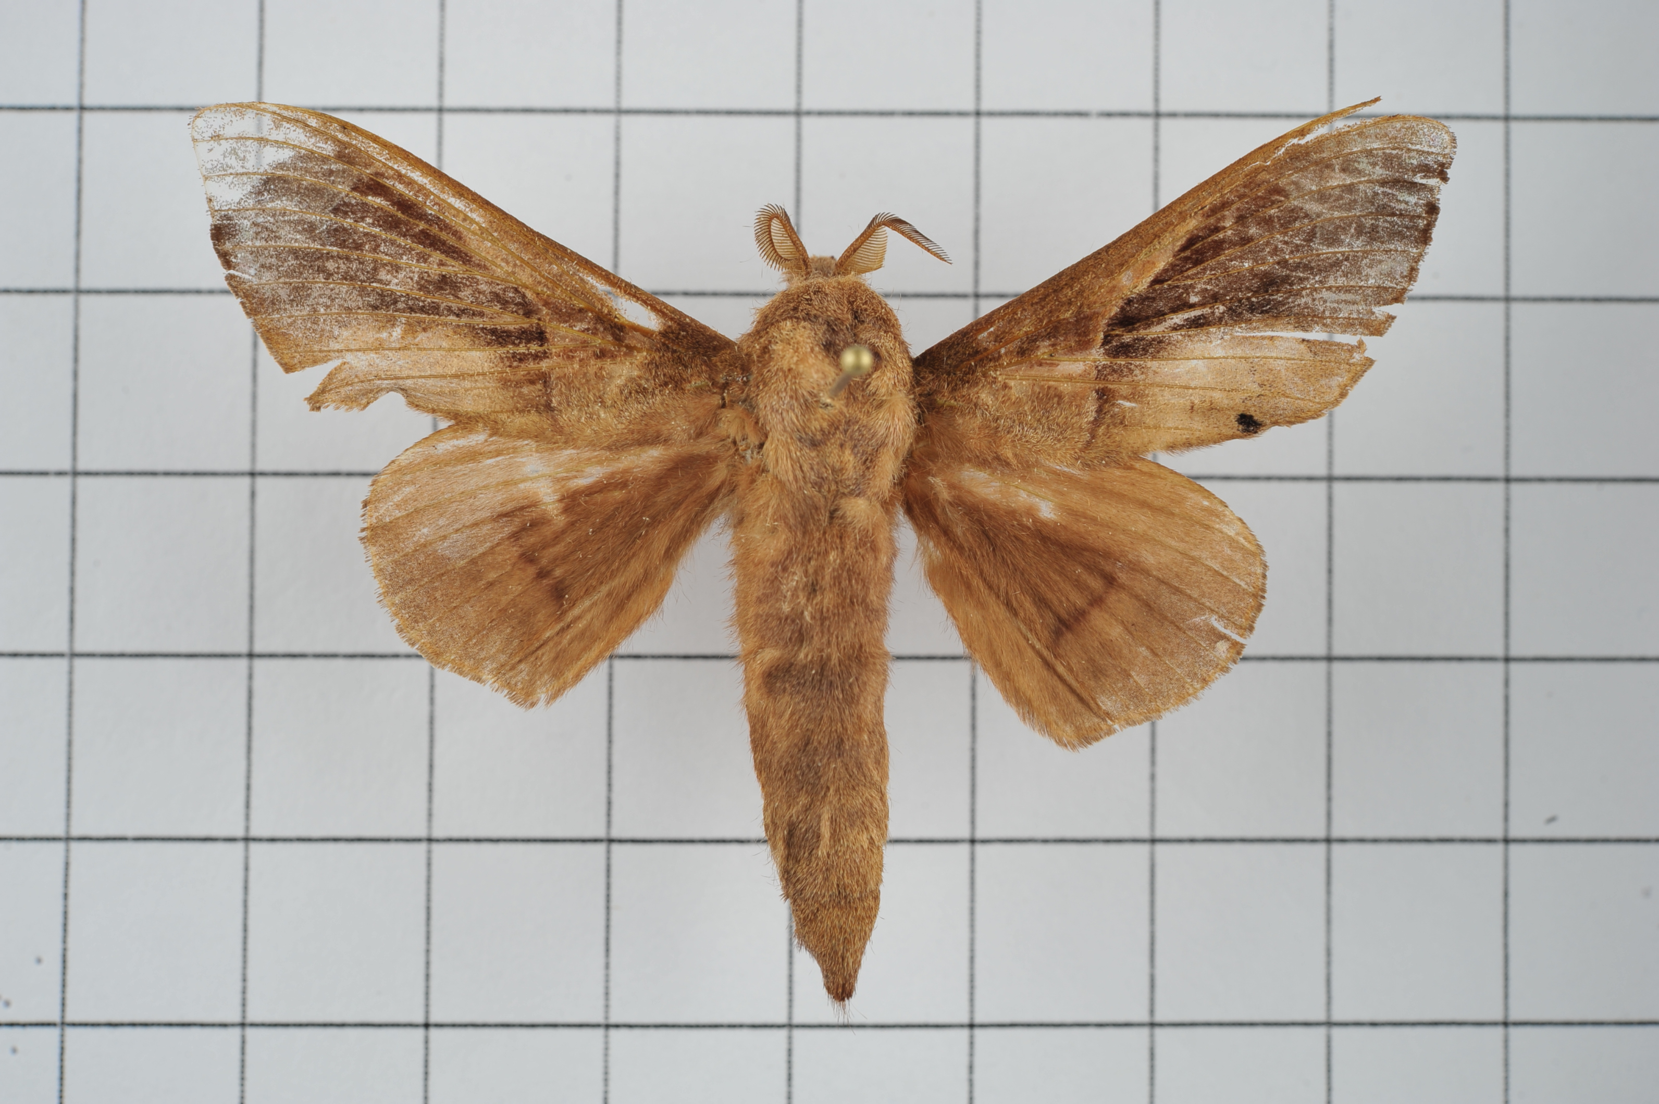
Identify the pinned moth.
Paralebeda femorata mirabilis
